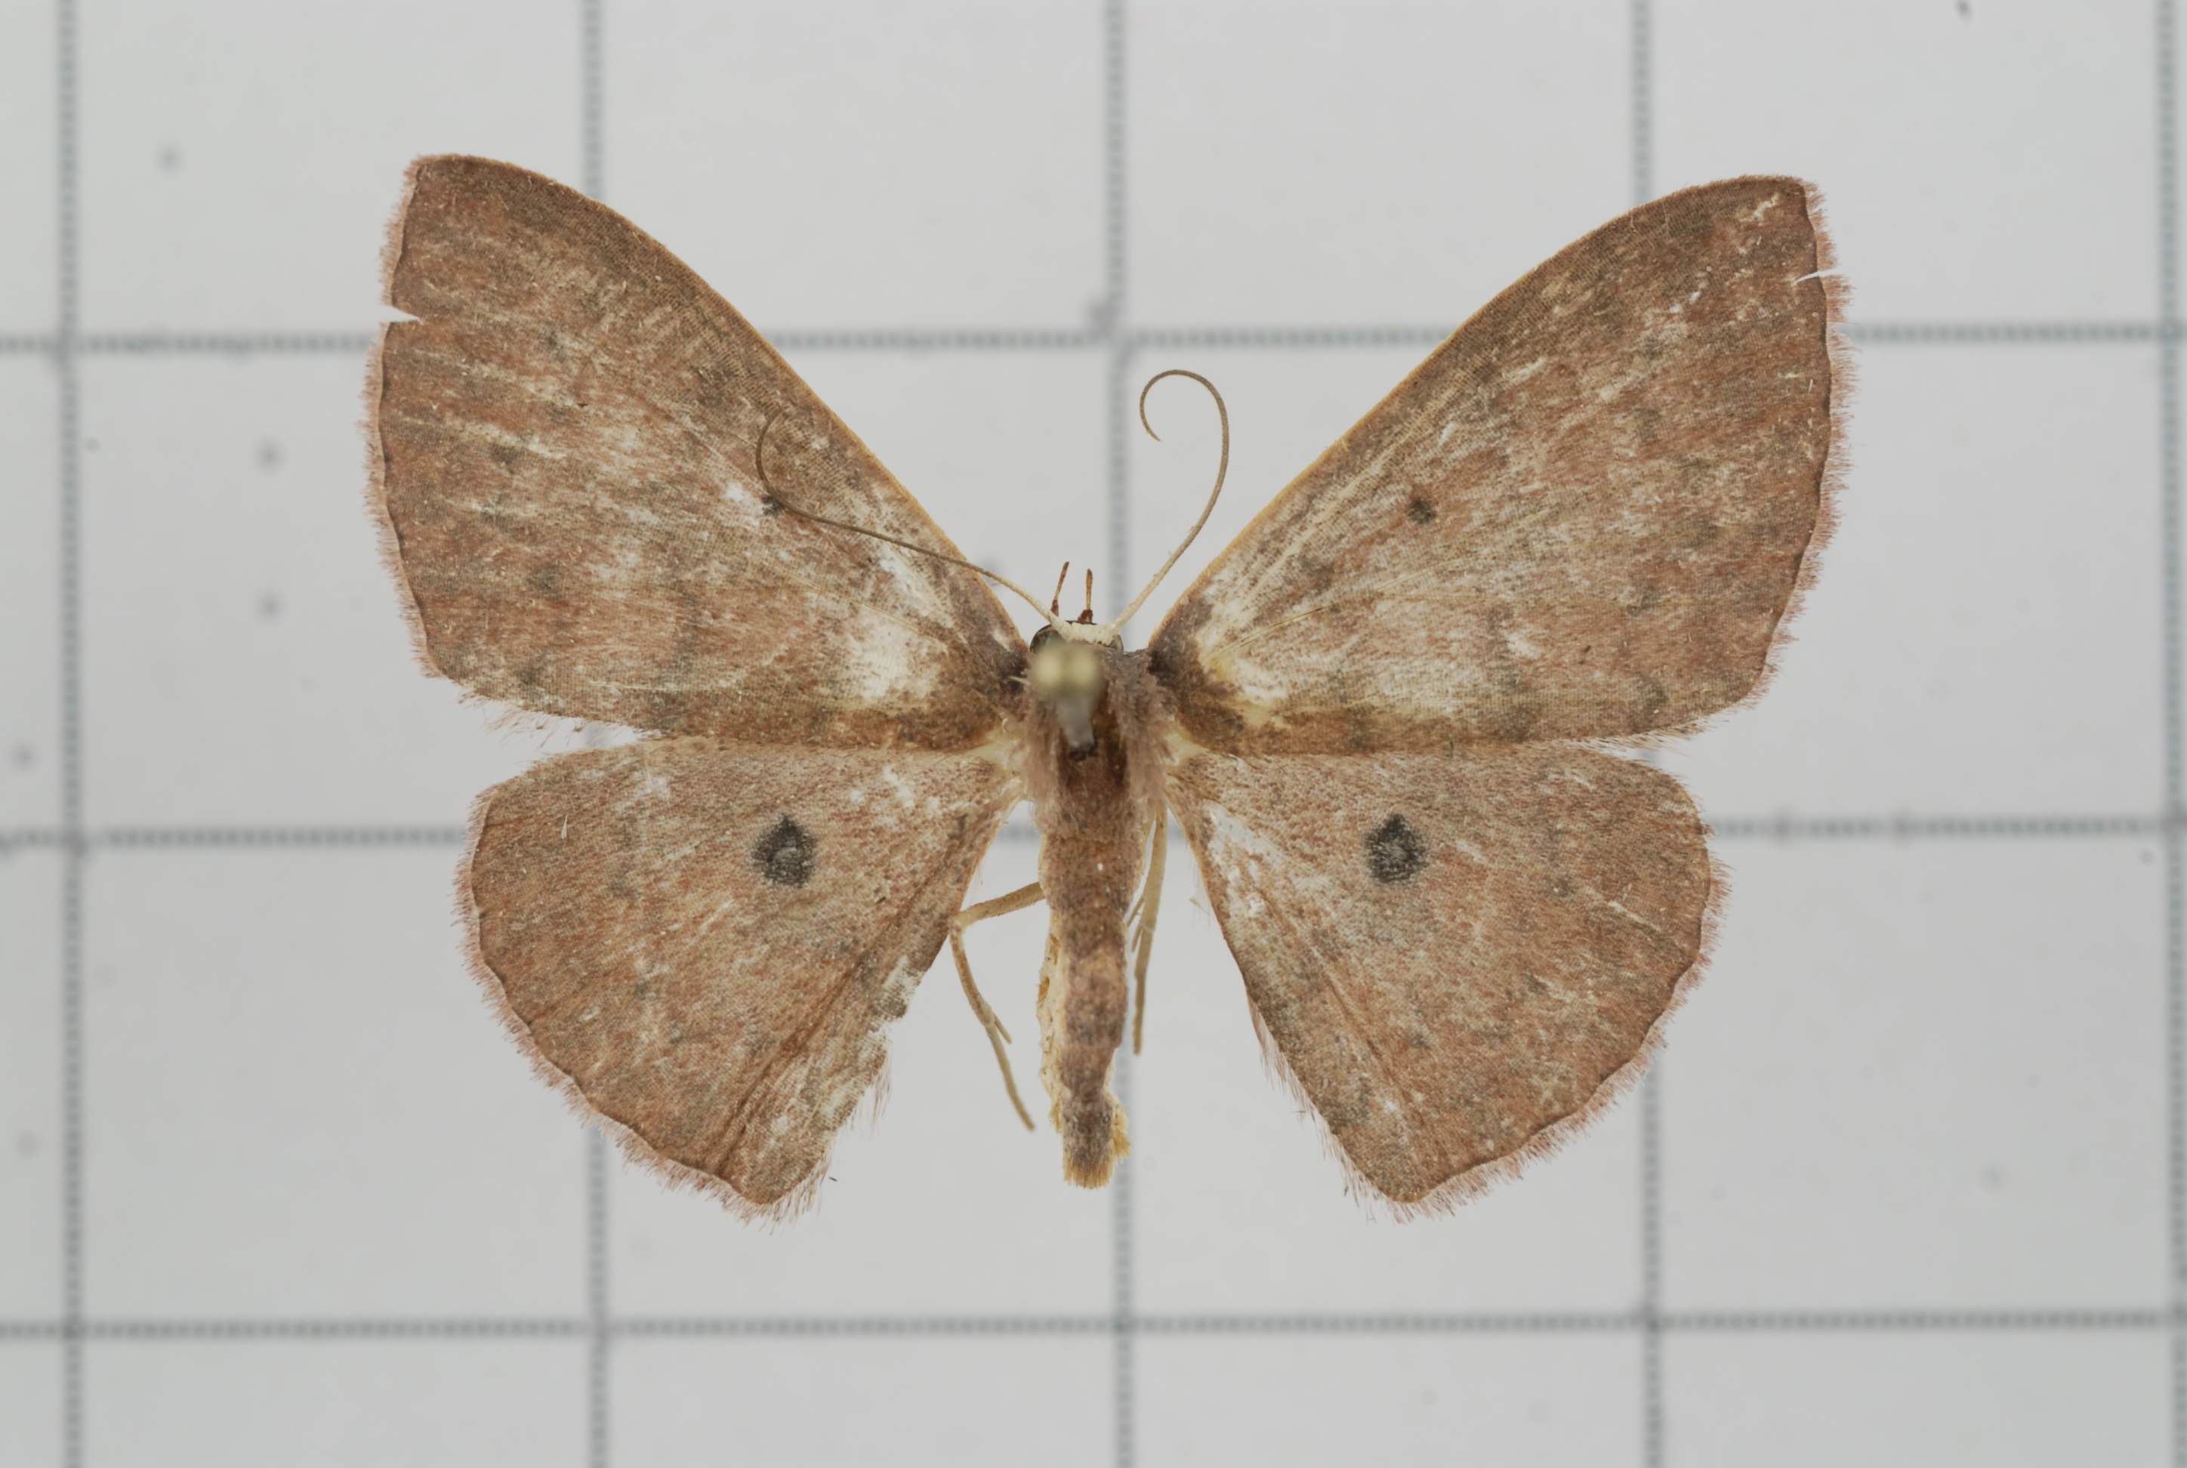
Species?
Organopoda carnearia carnearia
